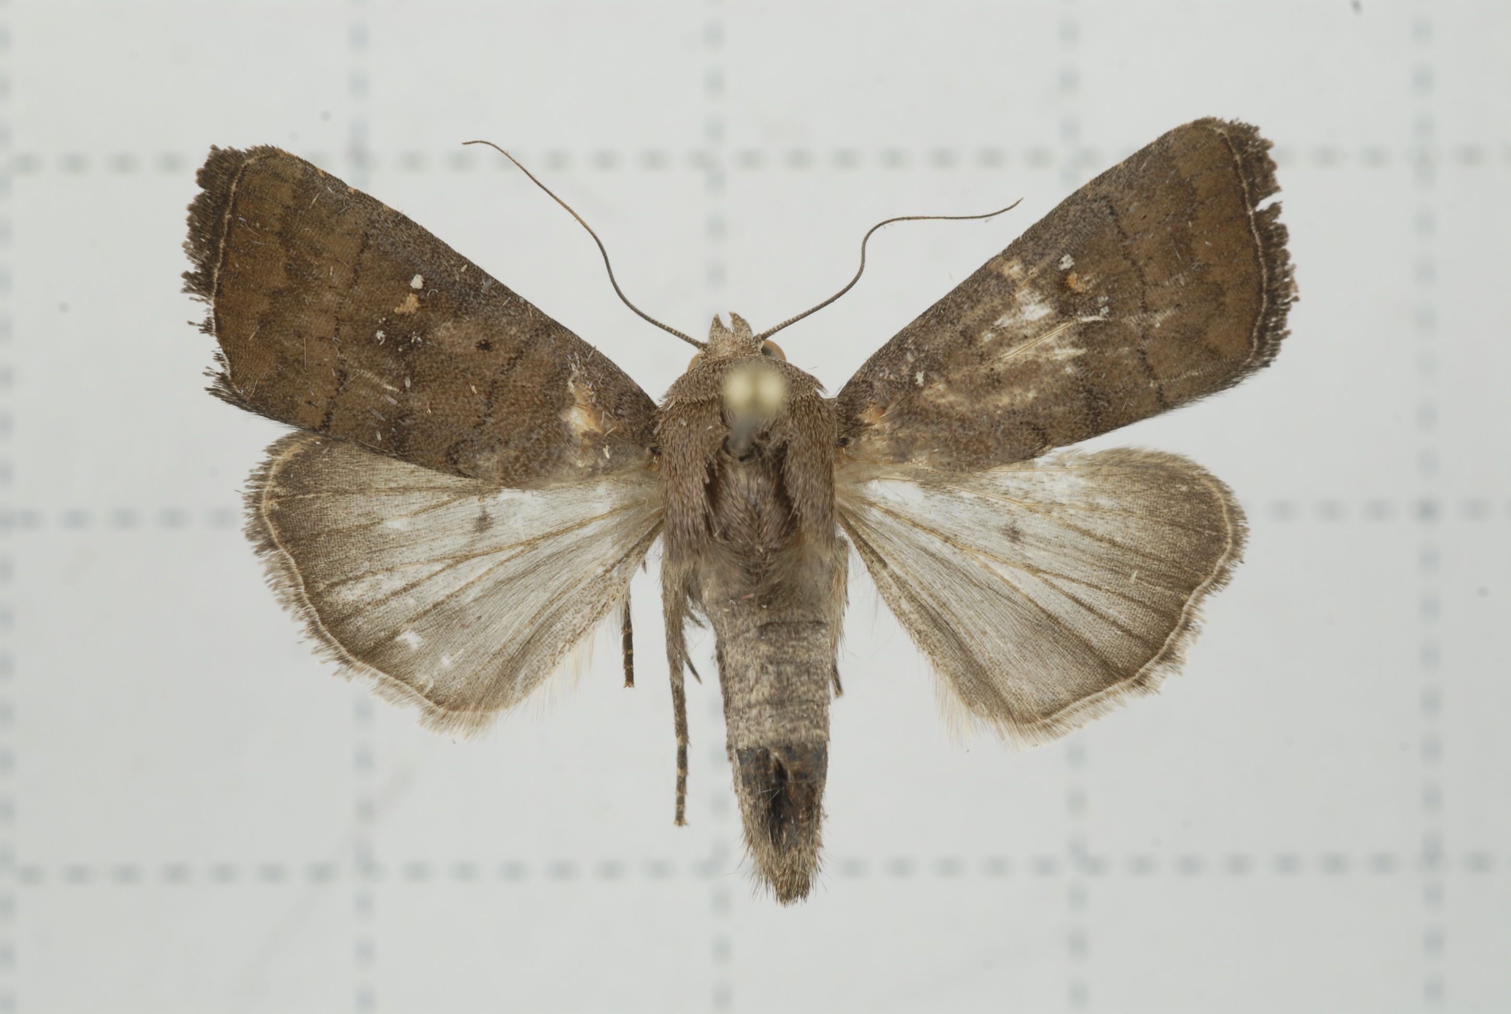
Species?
Proxenus stellata
